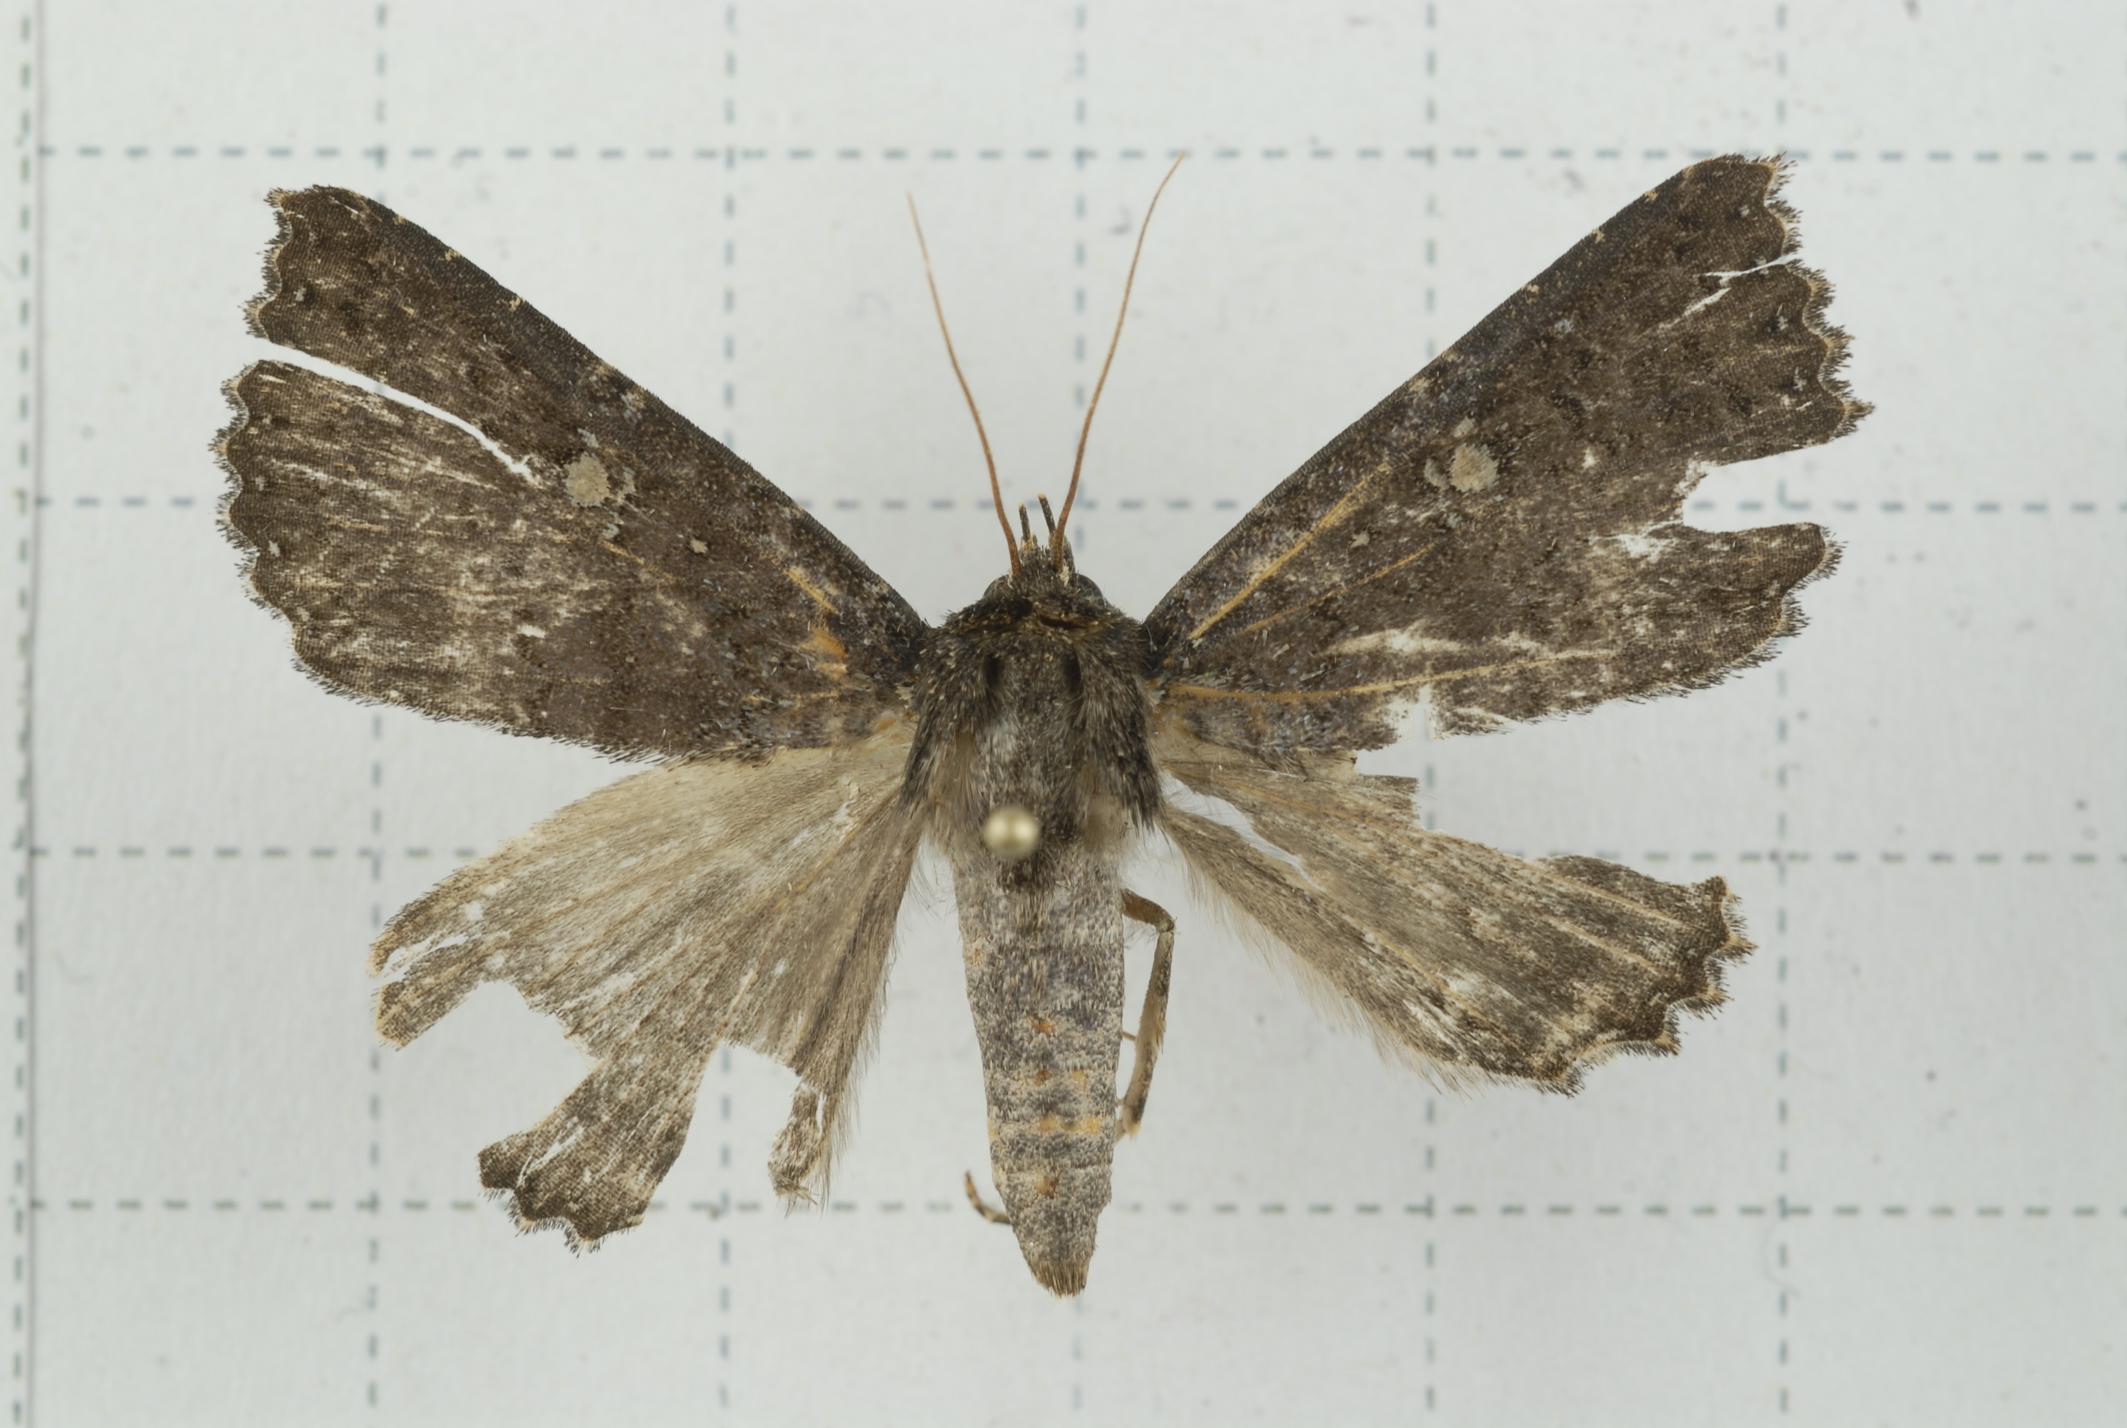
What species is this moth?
Hypersypnoides submarginata submarginata
